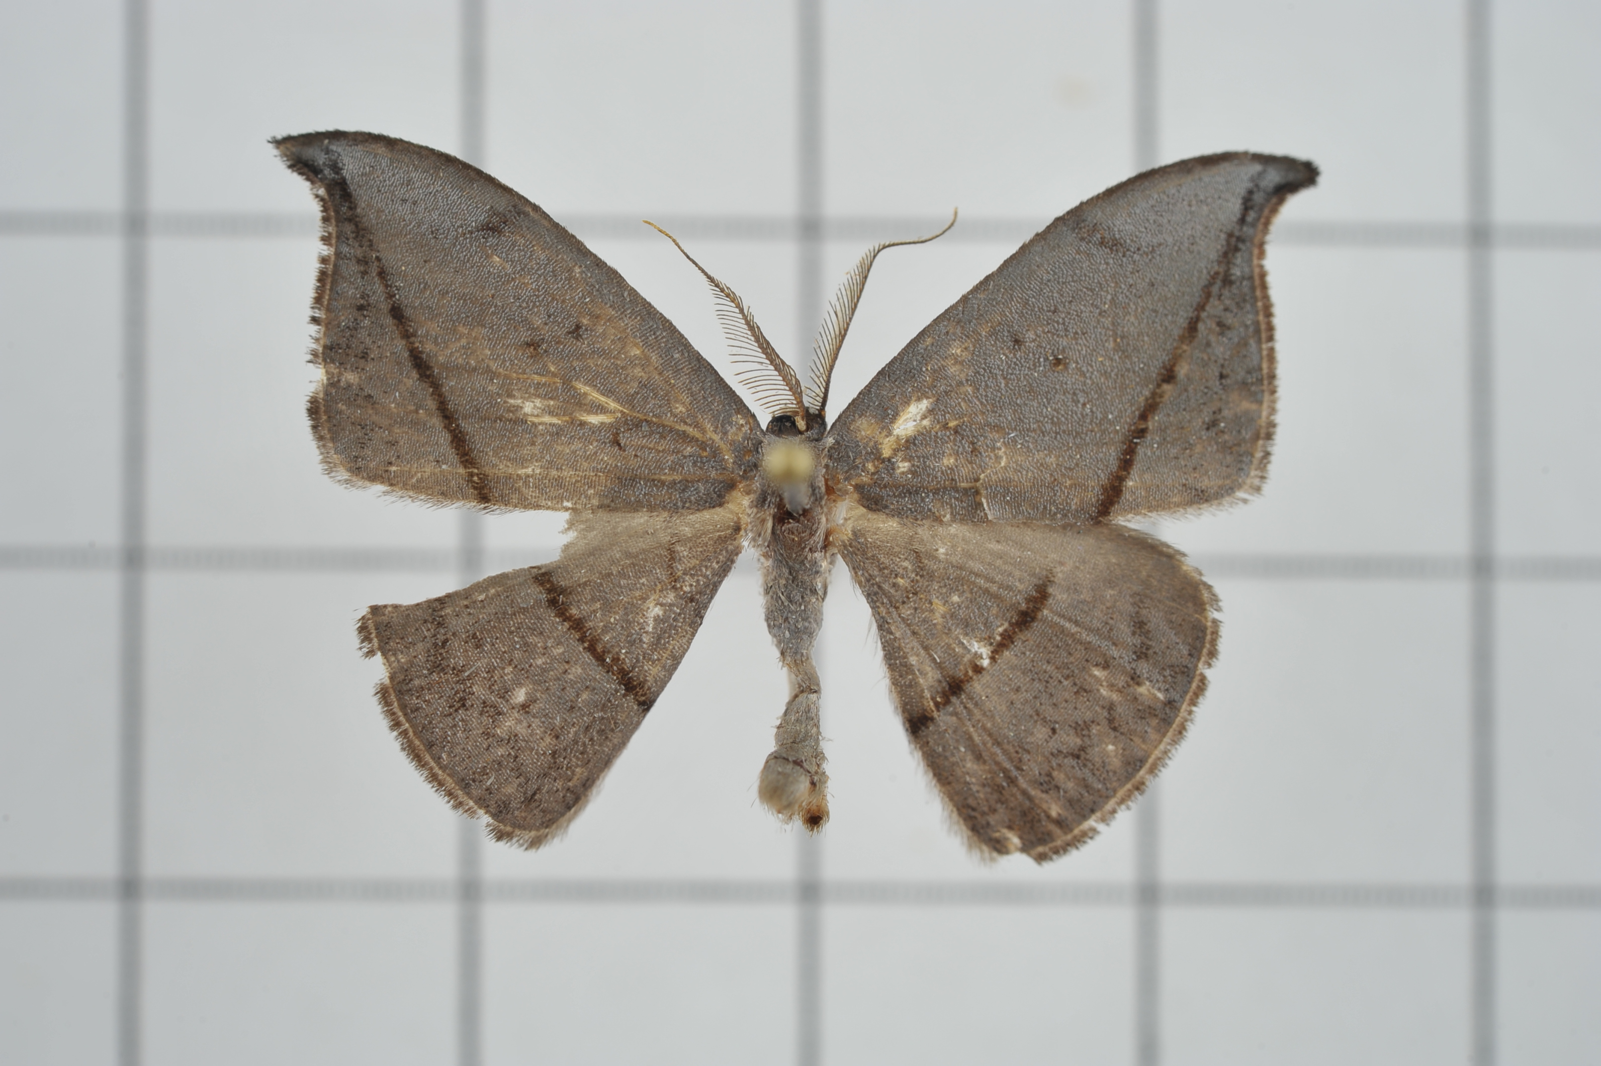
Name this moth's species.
Albara reversaria opalescens
